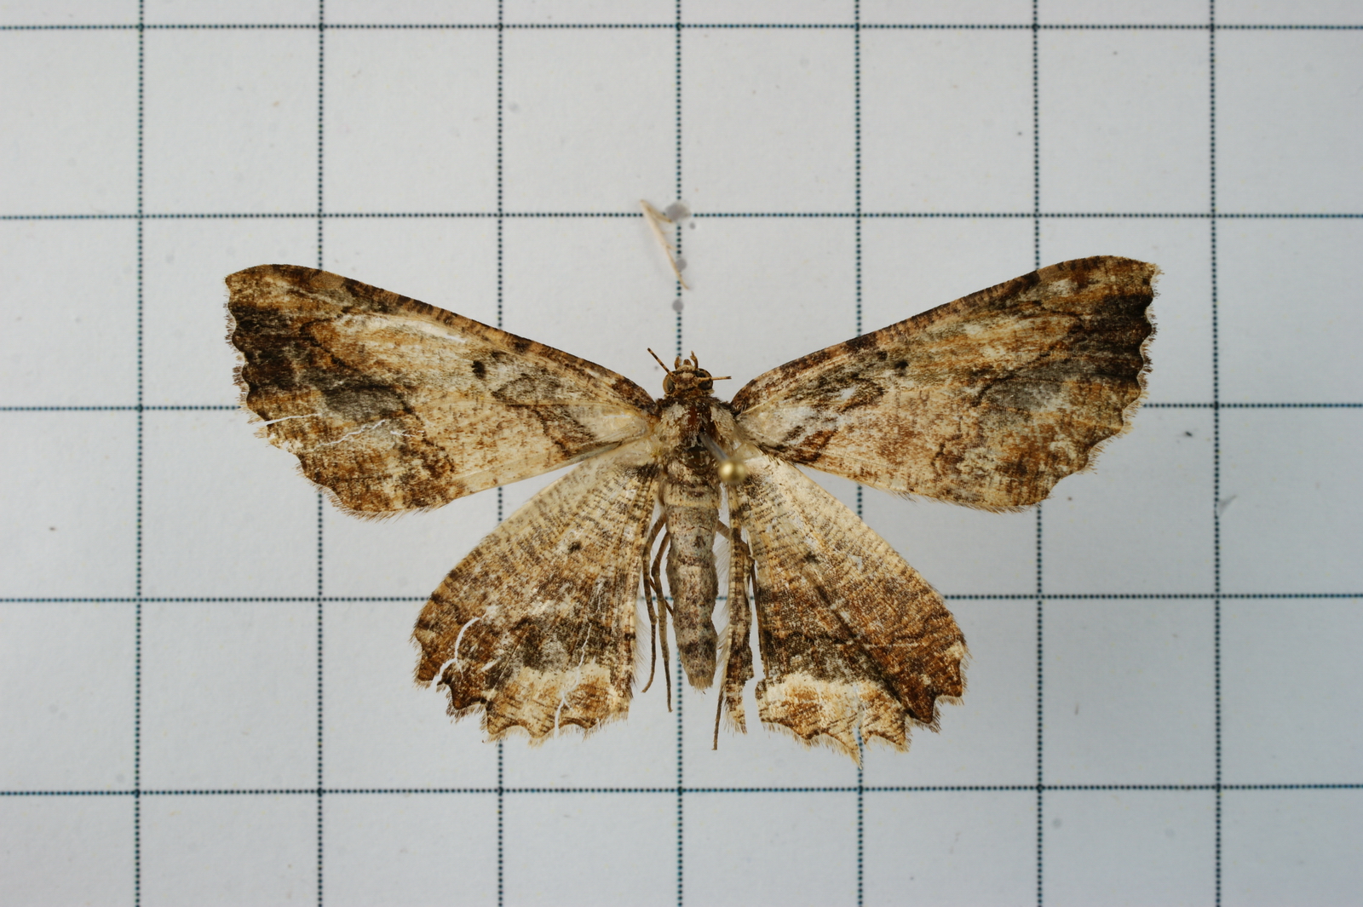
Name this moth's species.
Menophra anaplagiata
